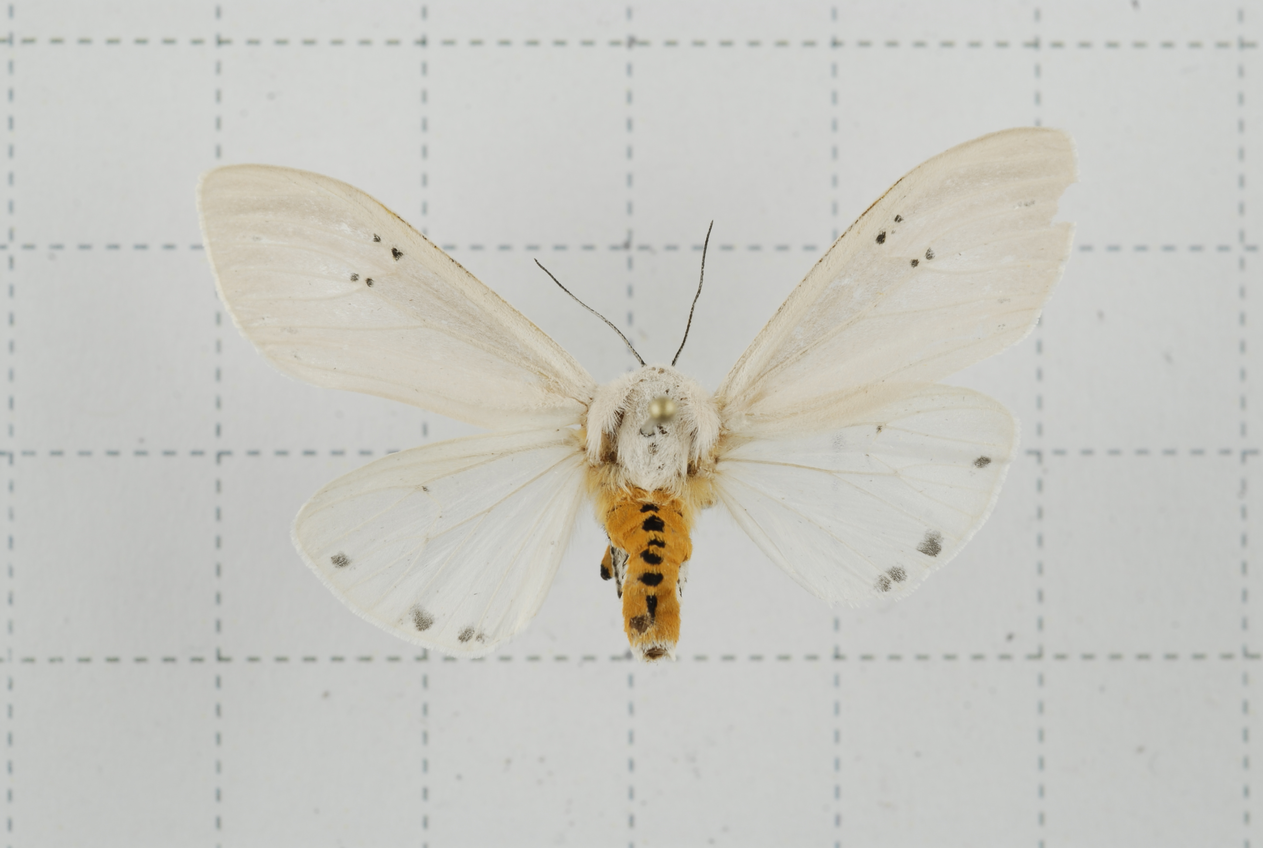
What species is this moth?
Creatonotos transiens koni
